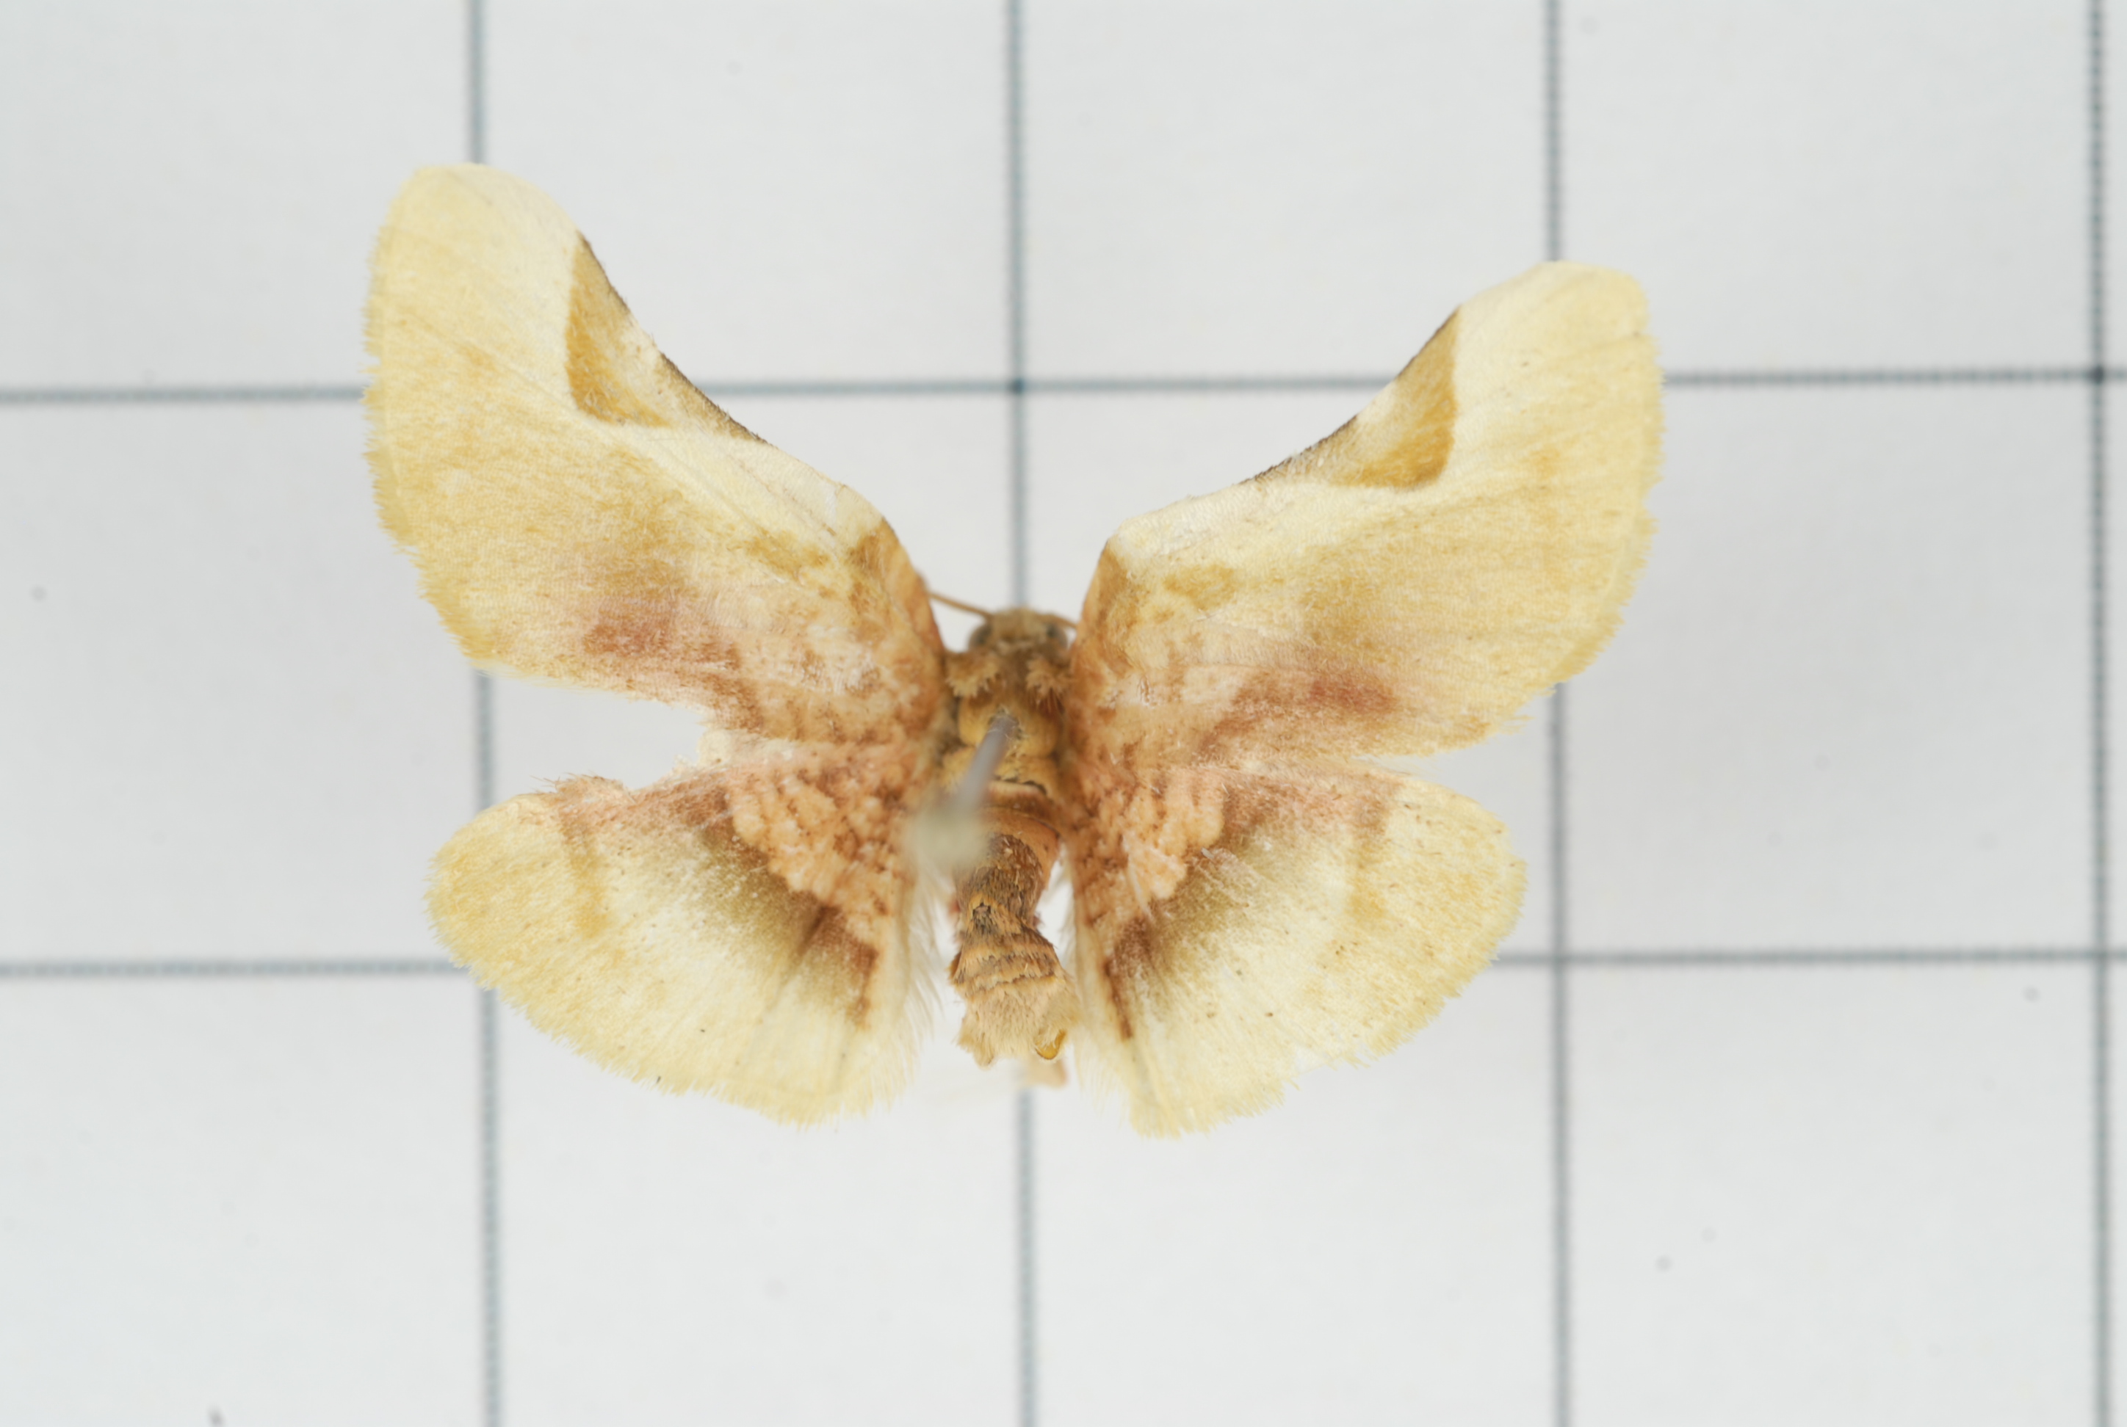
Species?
Pyrinioides sinuosus
